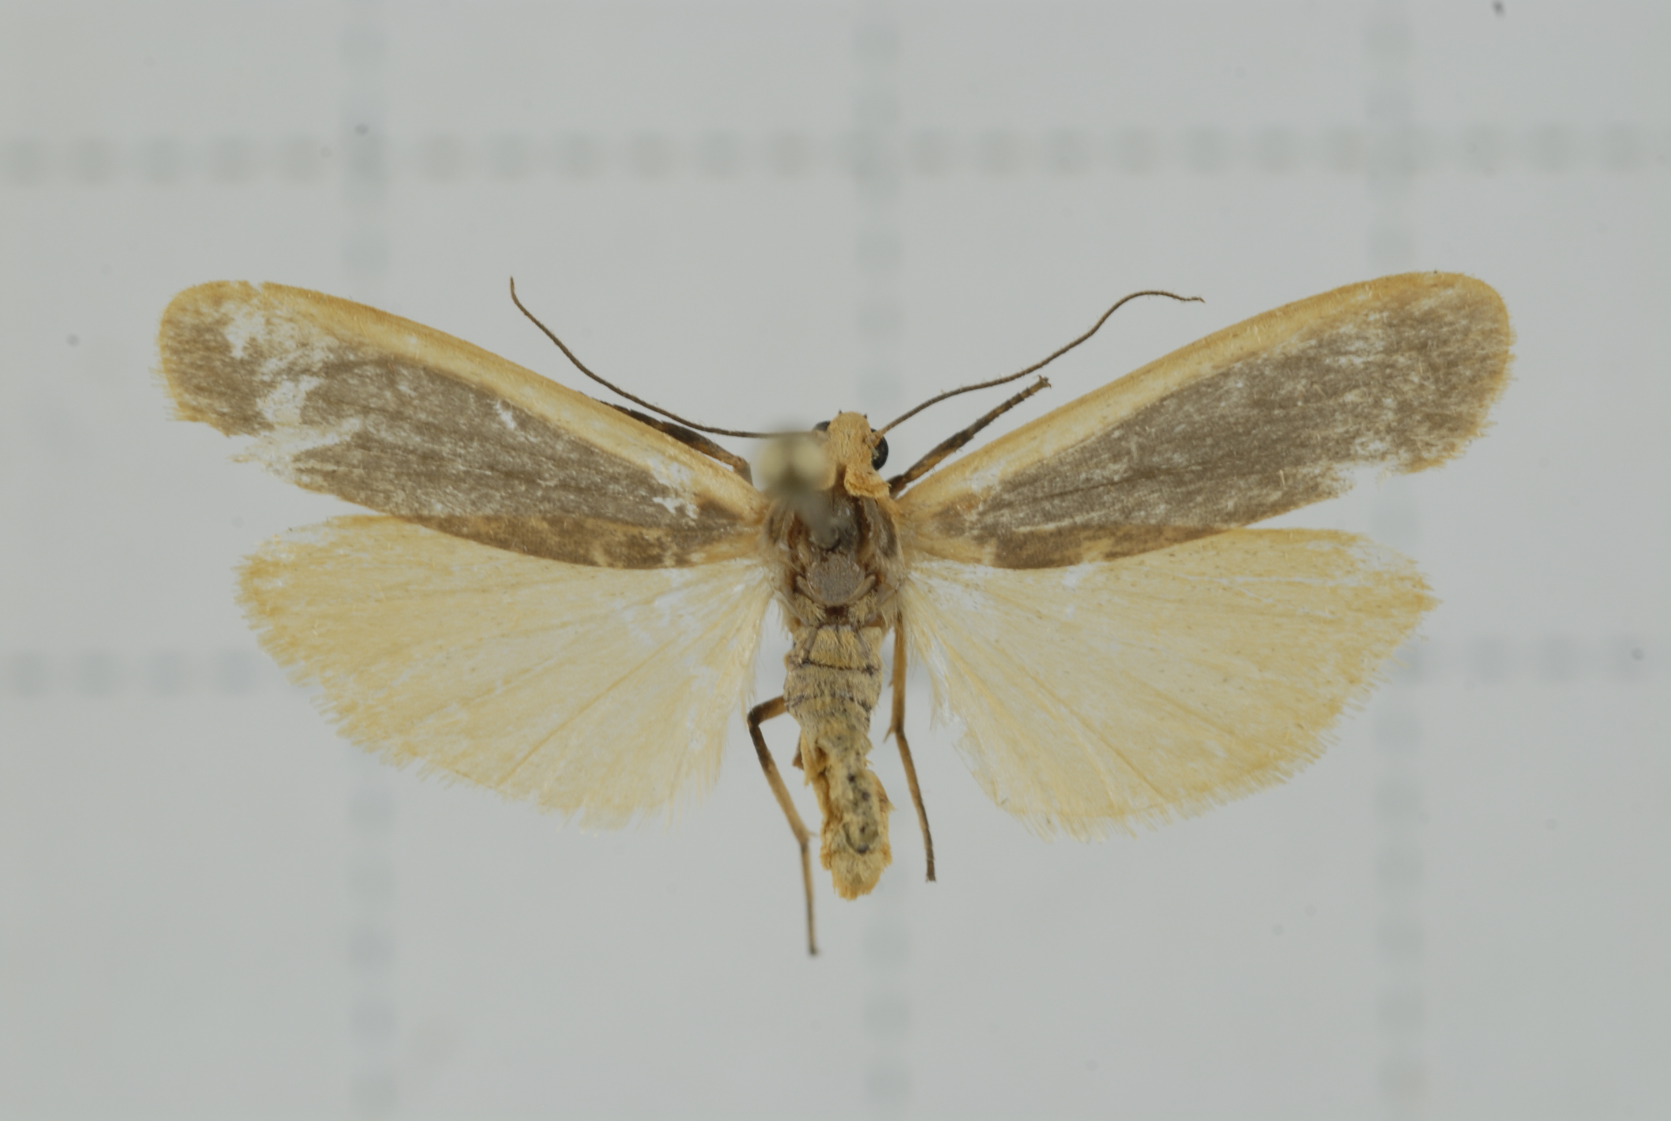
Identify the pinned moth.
Brunia antica
